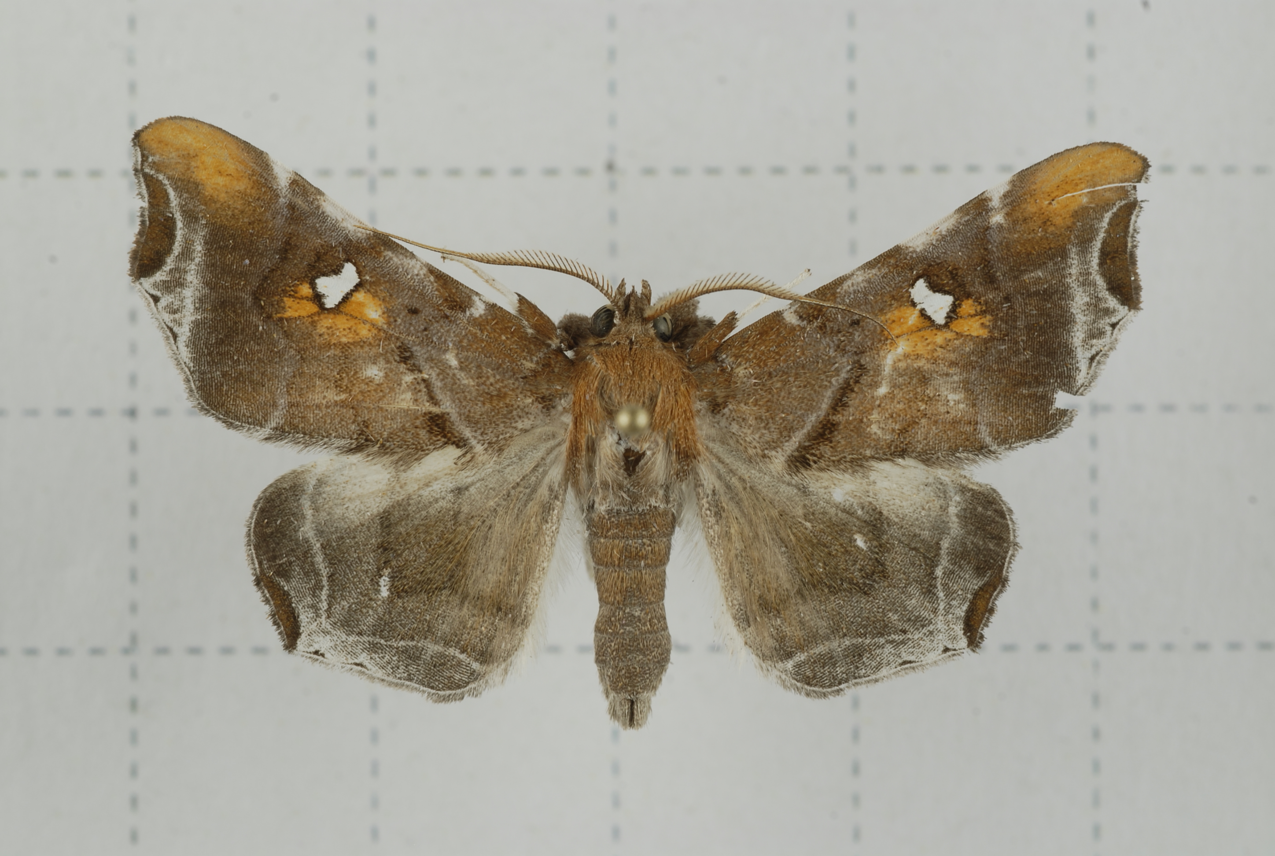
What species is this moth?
Episparis taiwana
